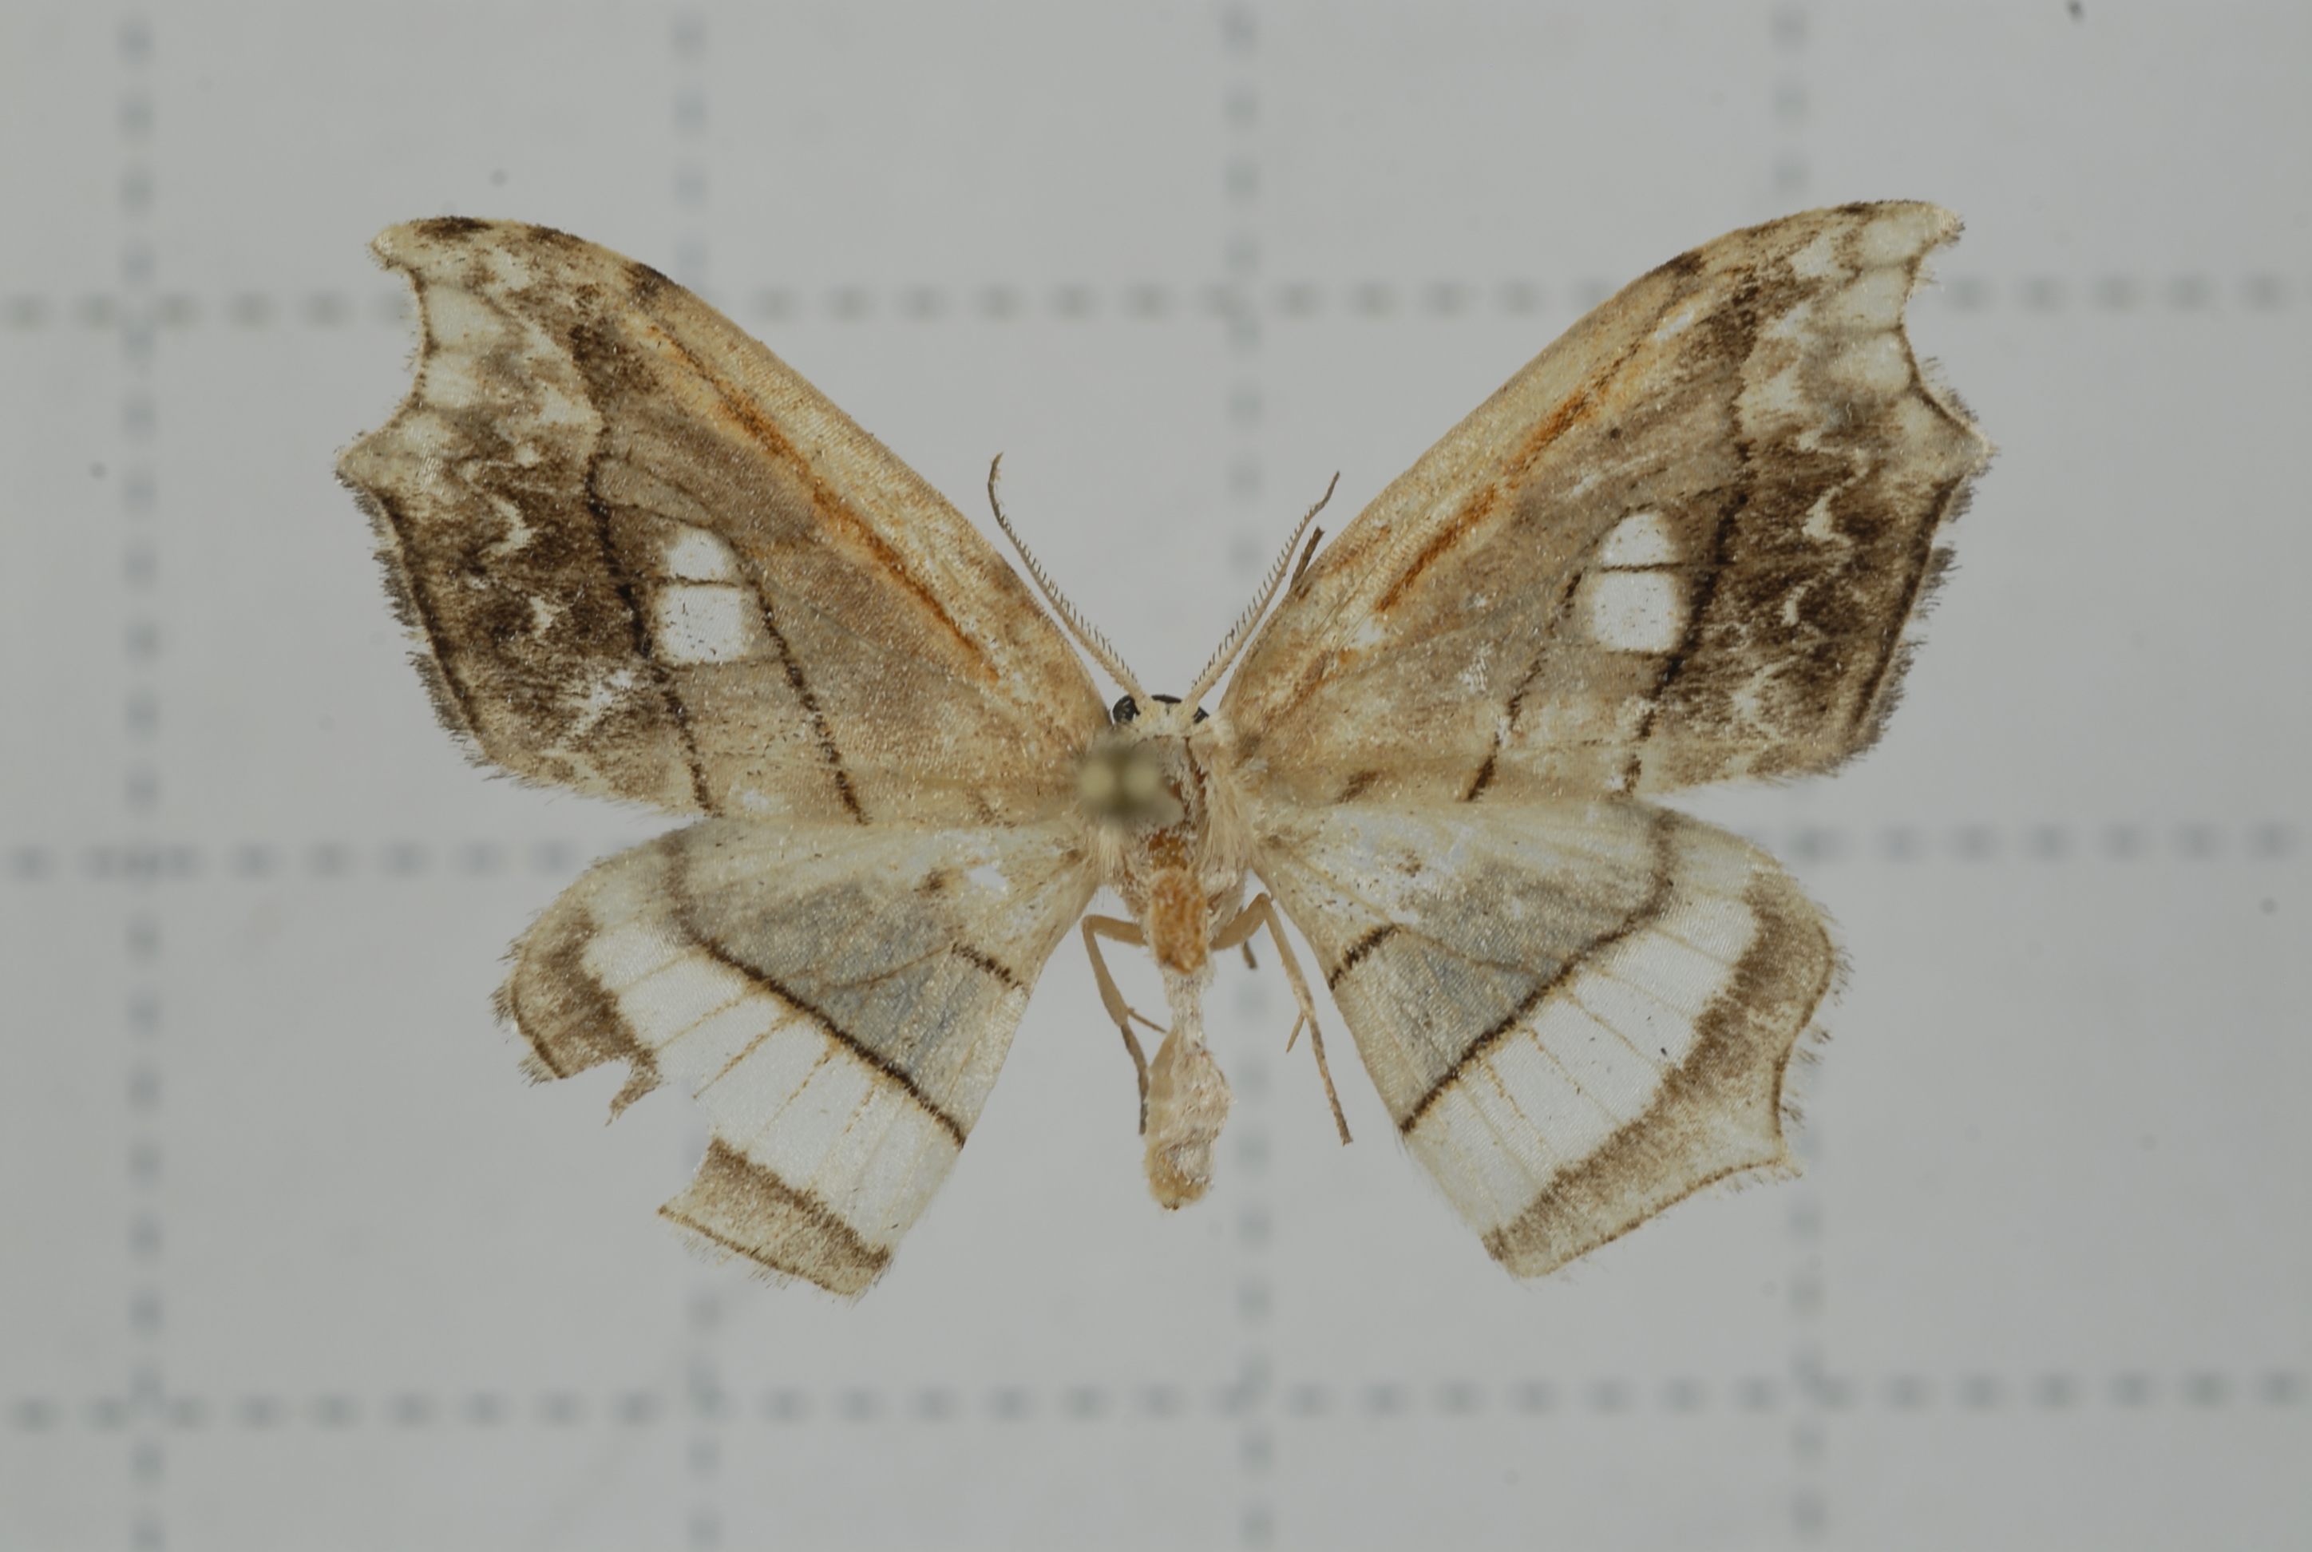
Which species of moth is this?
Leucoblepsis taiwanensis
